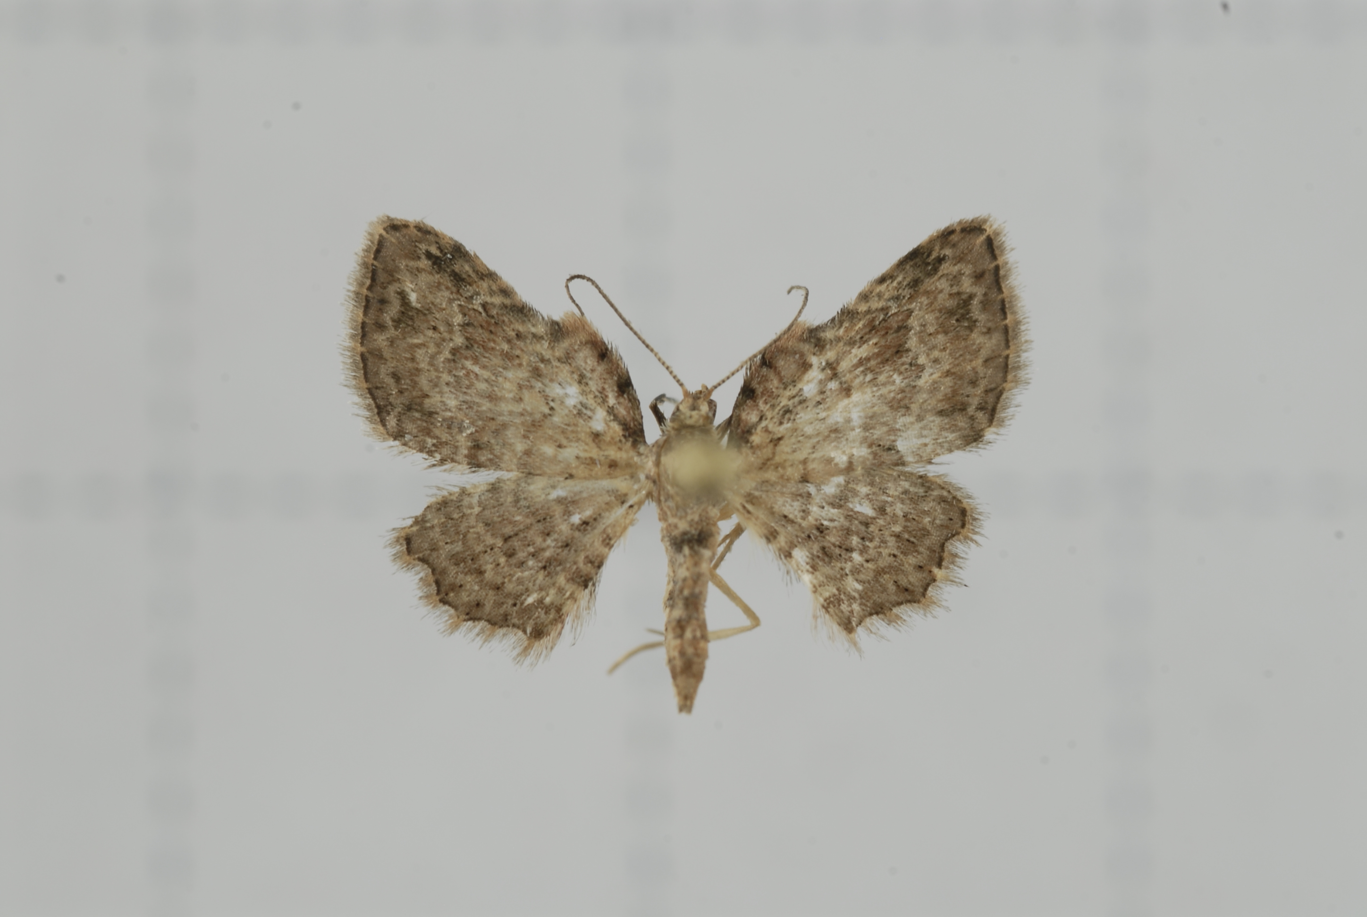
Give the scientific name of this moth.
Bosara atypha
